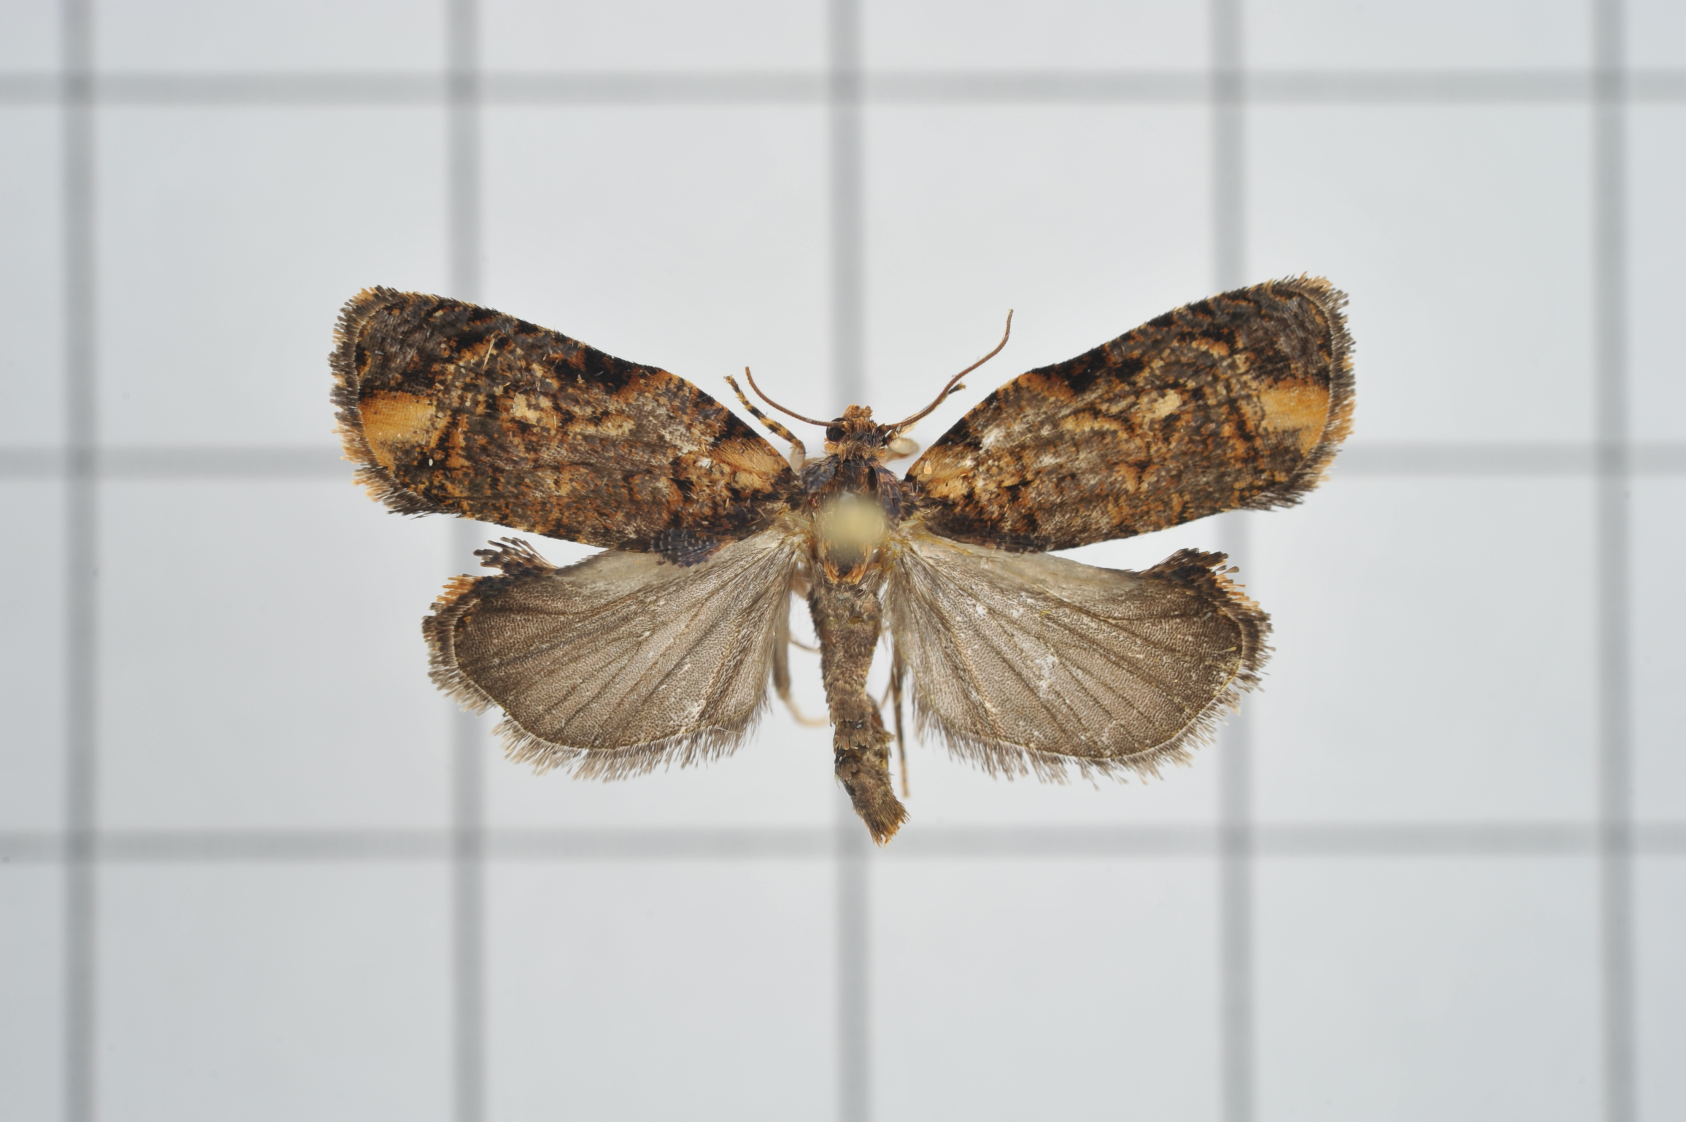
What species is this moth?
Phaecasiophora caryosema
